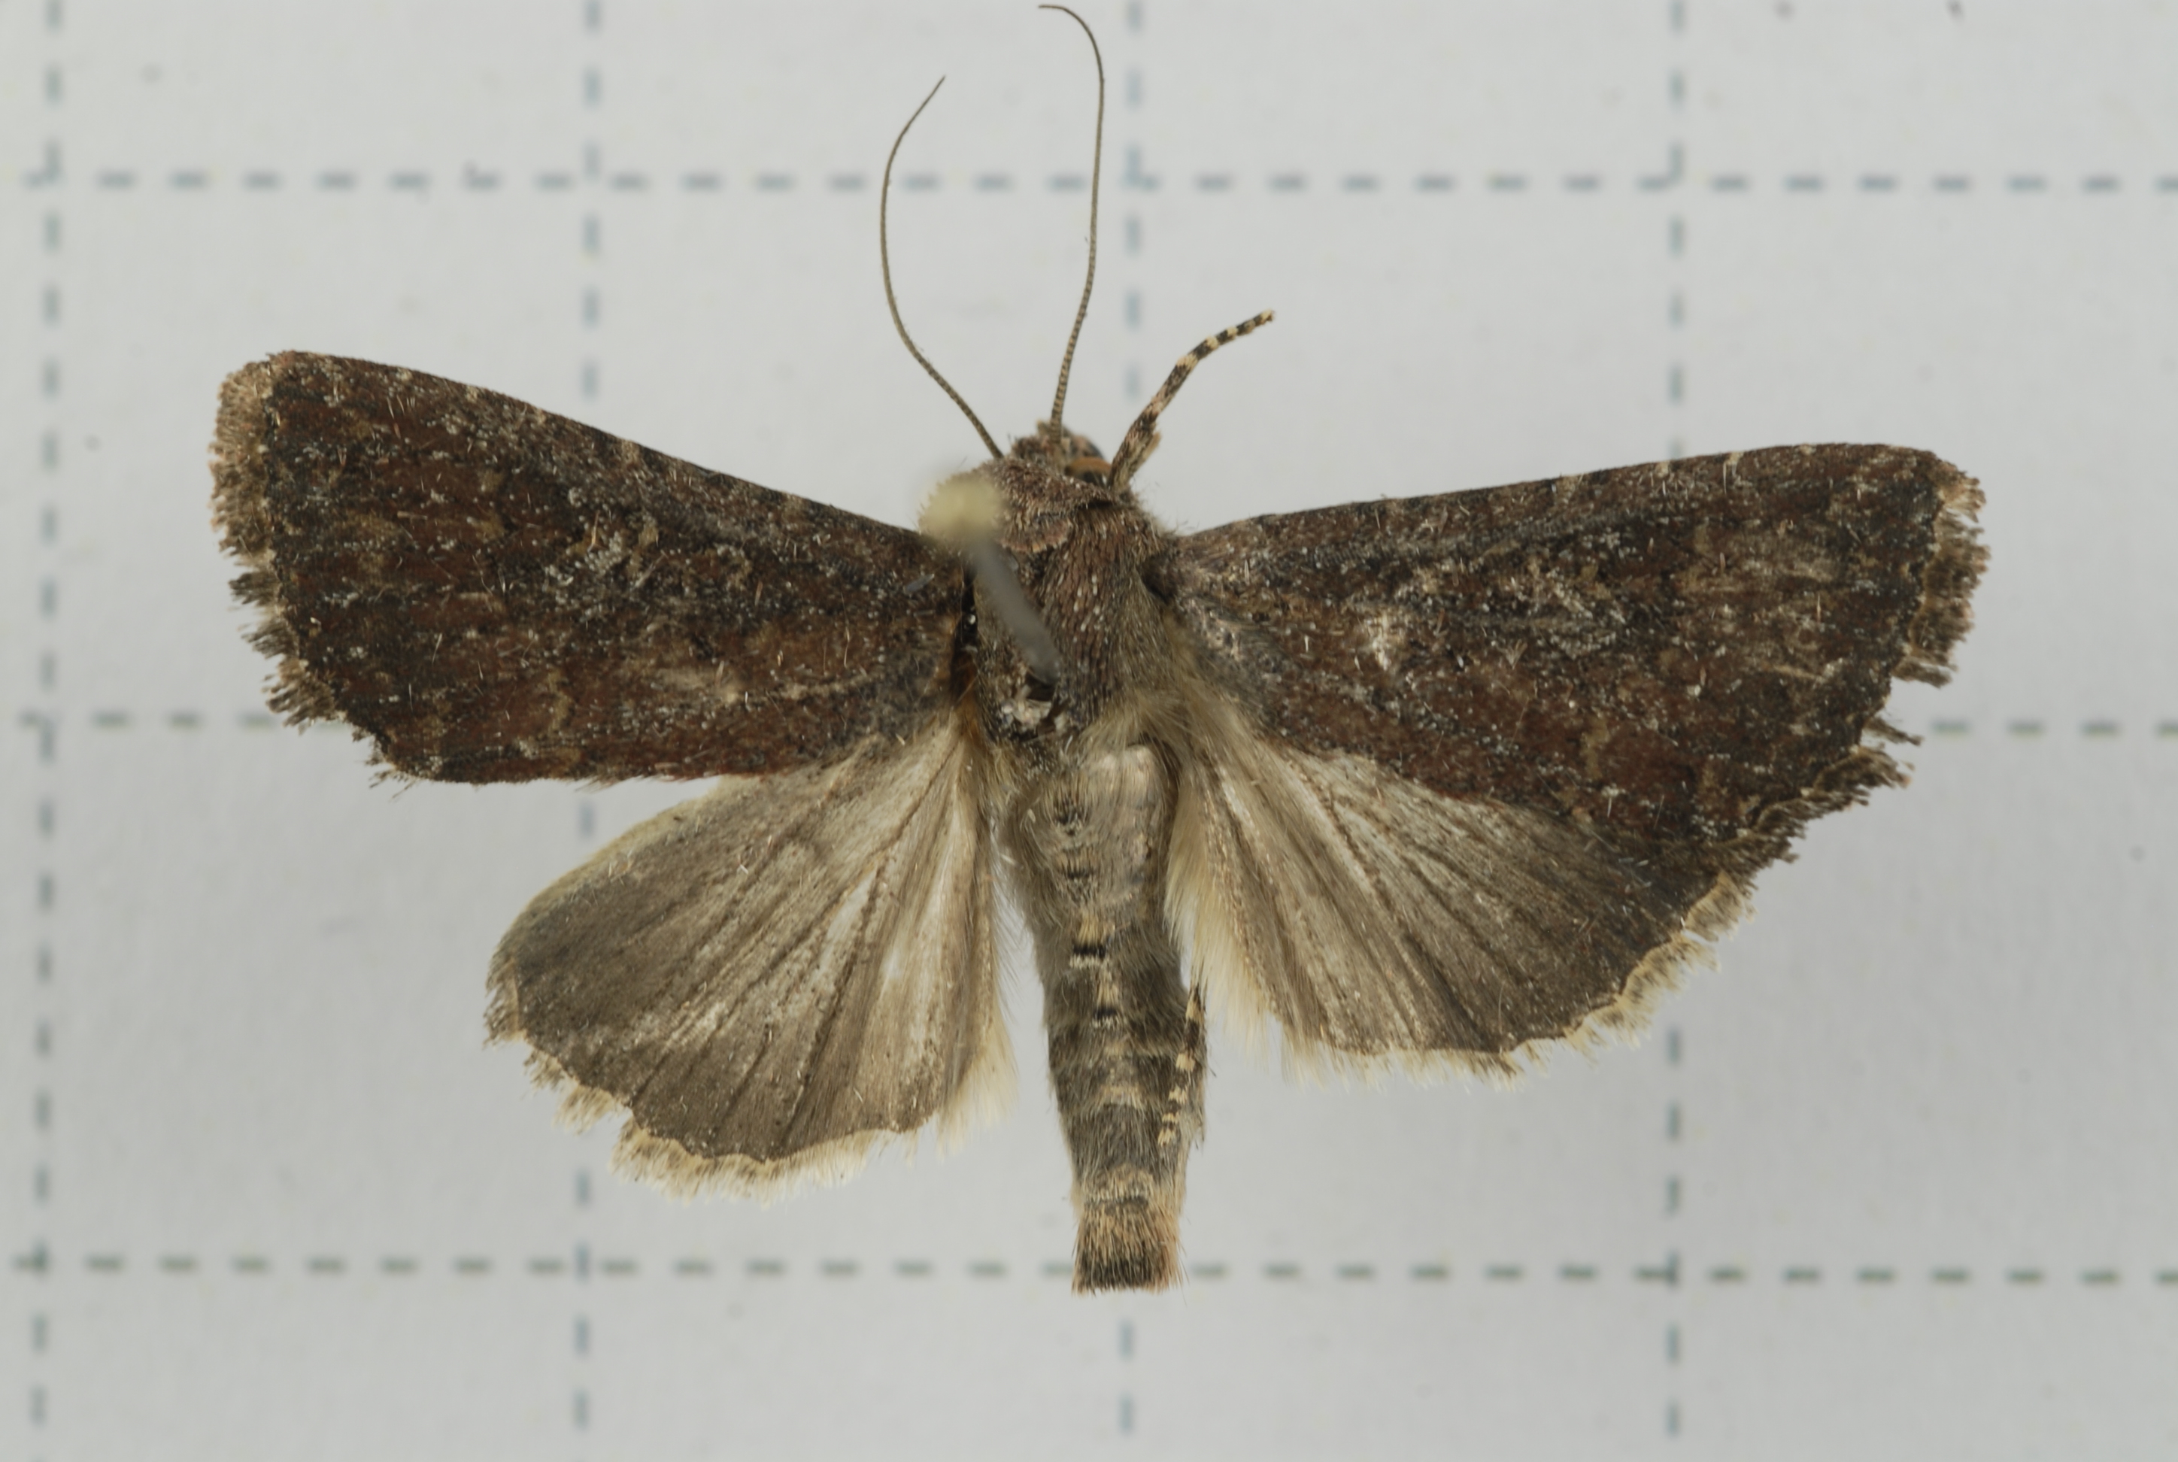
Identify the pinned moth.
Condica illecta
